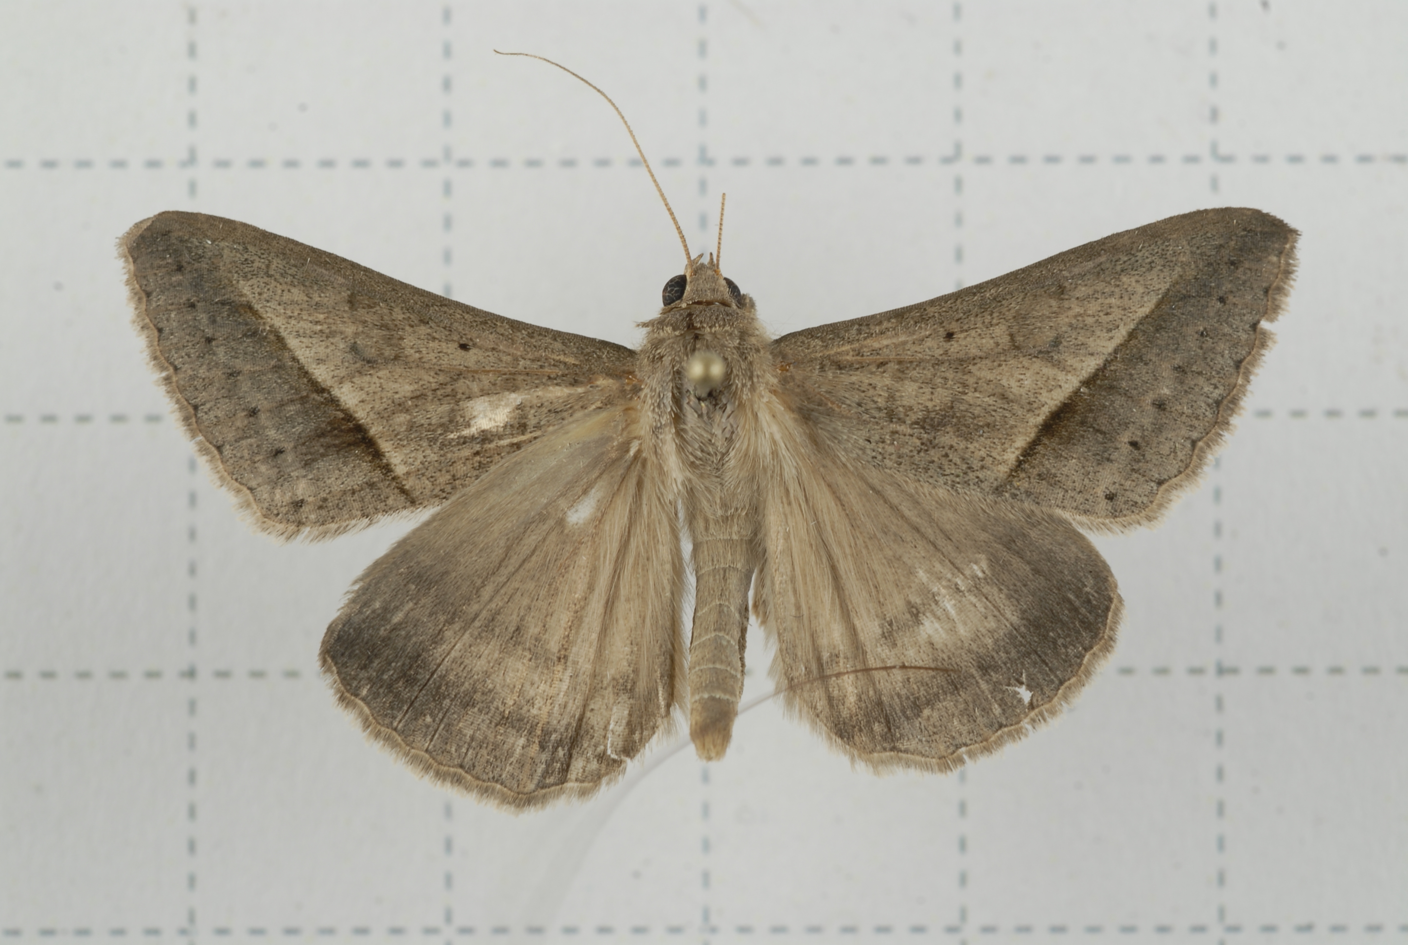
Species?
Mocis frugalis
